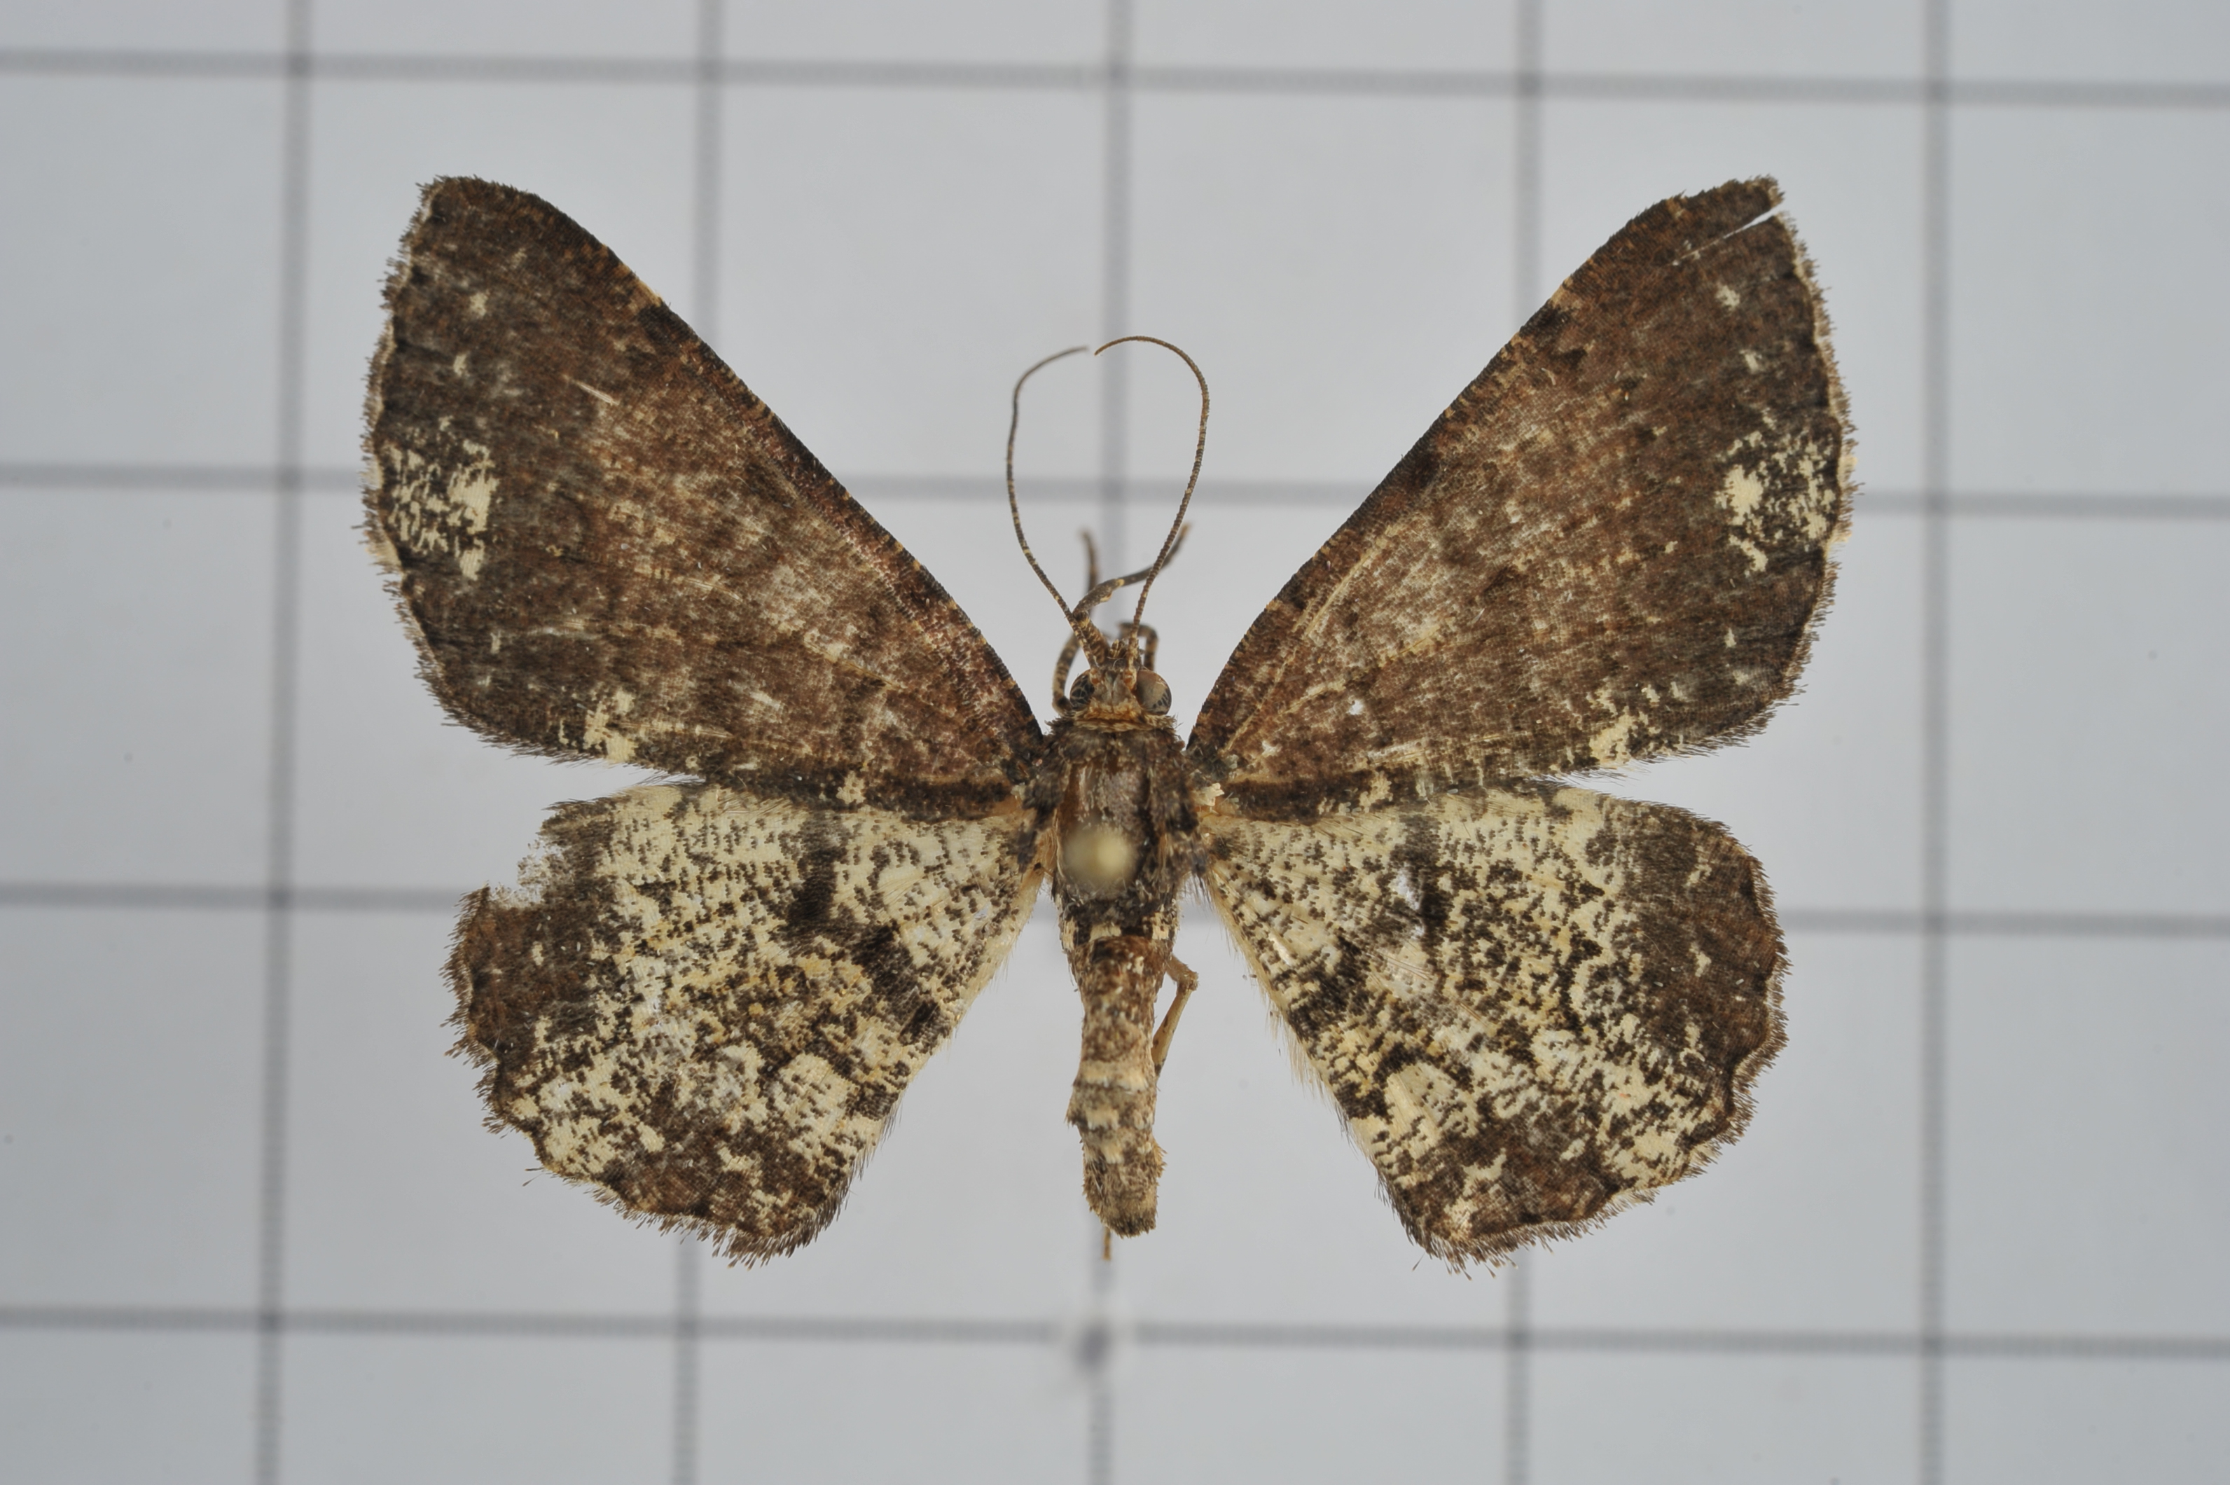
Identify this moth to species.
Abaciscus tristis tristis
